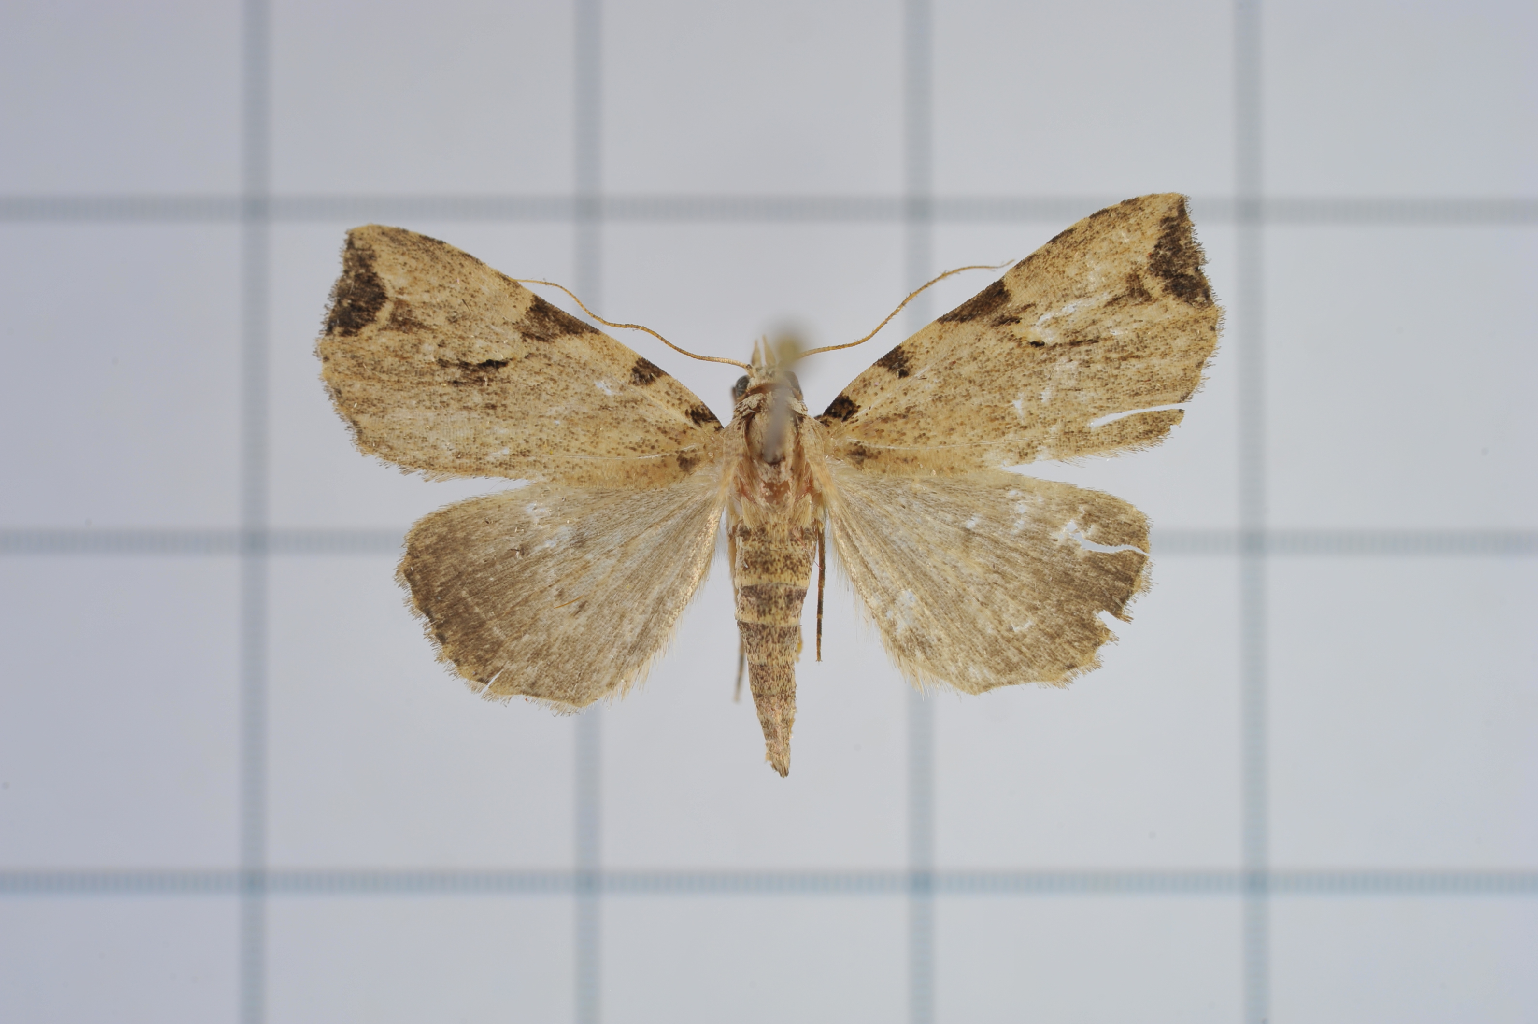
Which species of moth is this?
Oglasa costimacula
